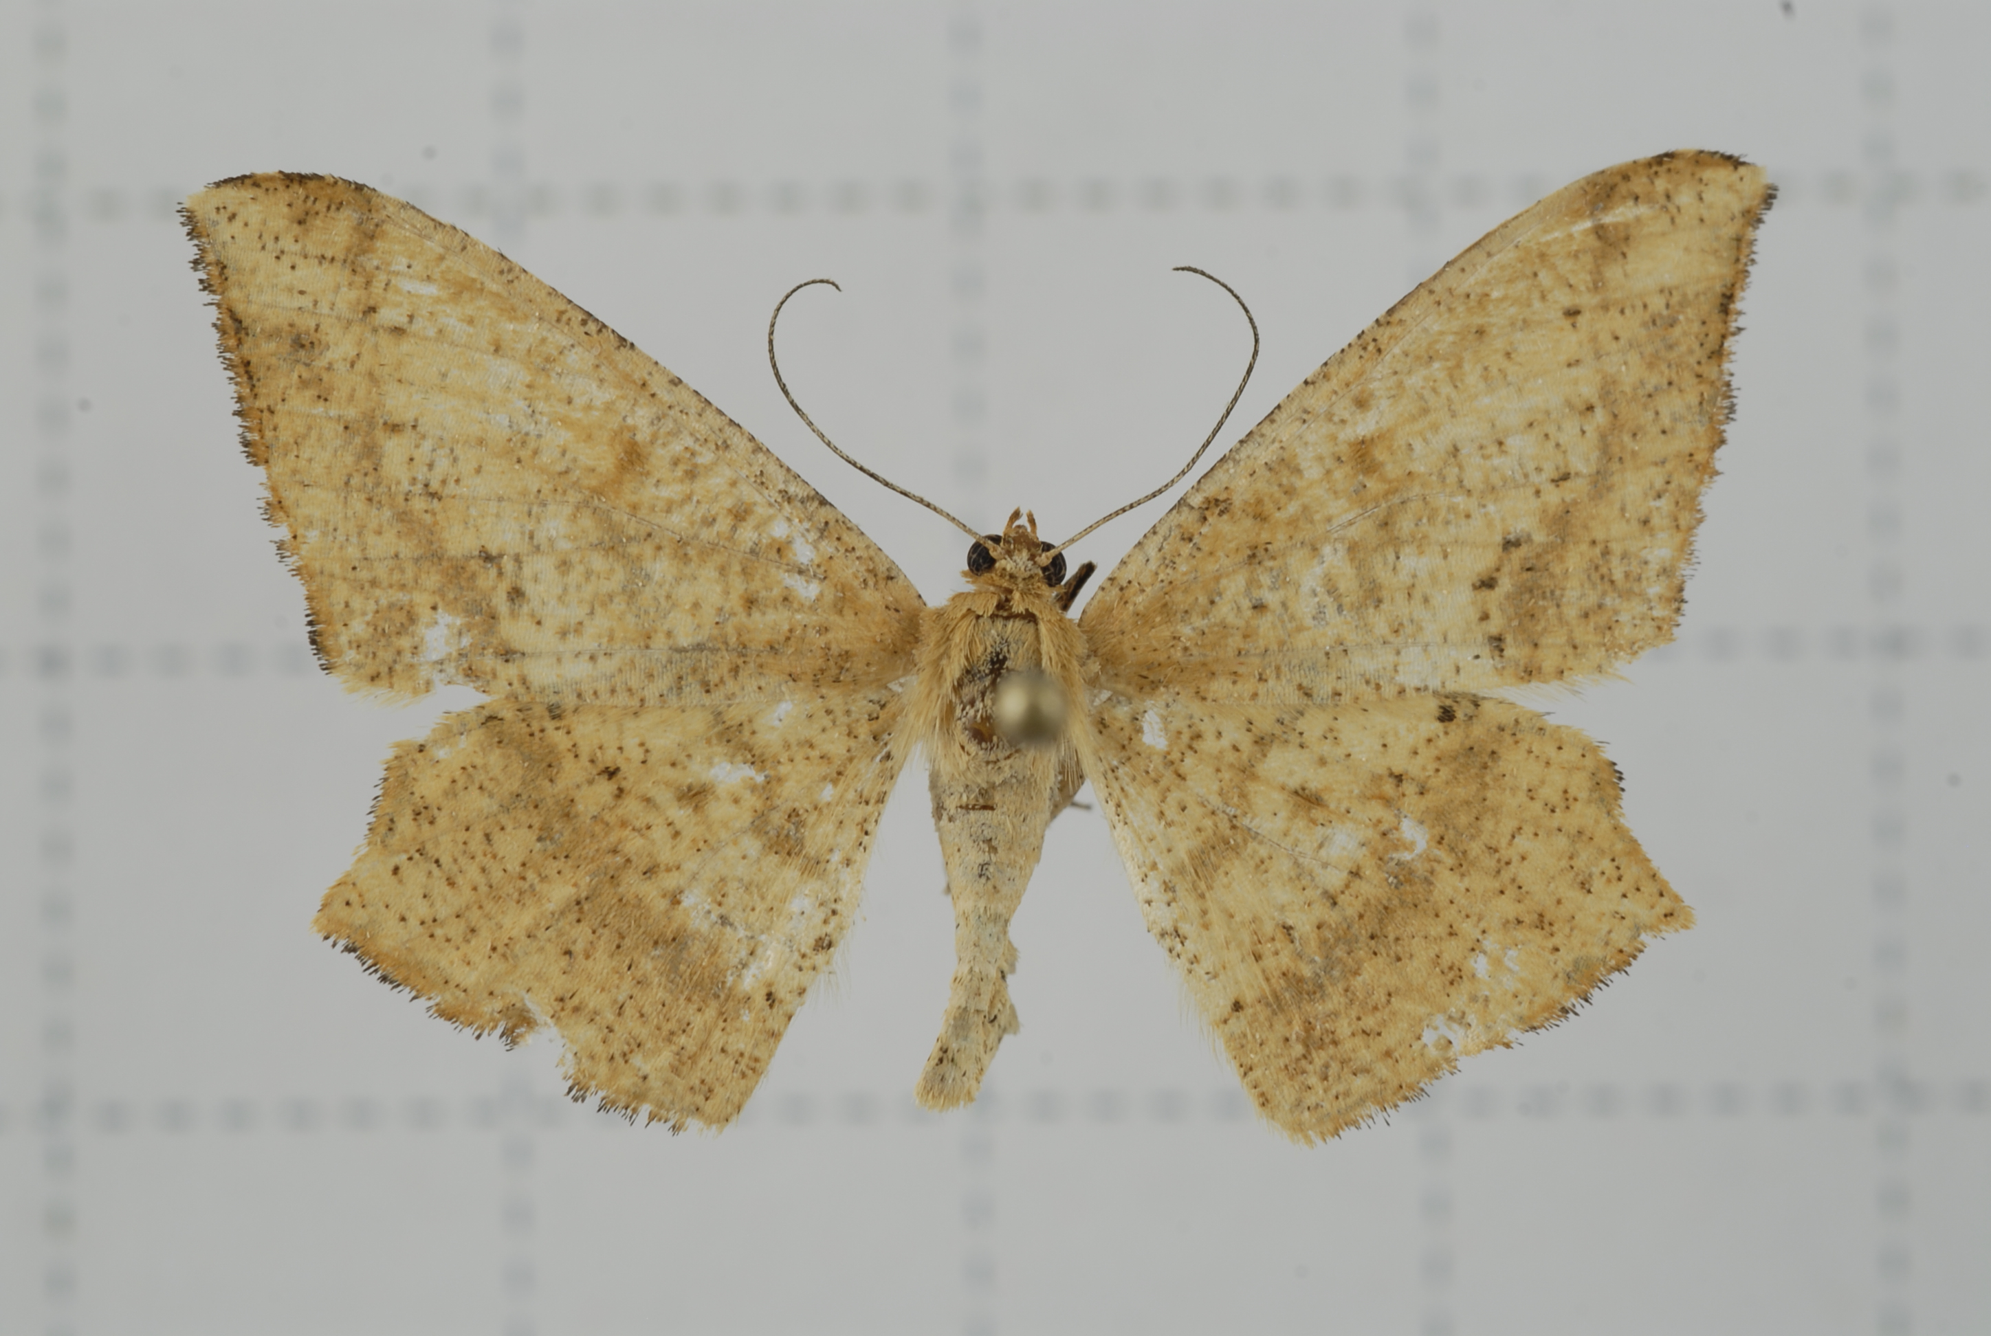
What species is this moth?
Krananda falcata
